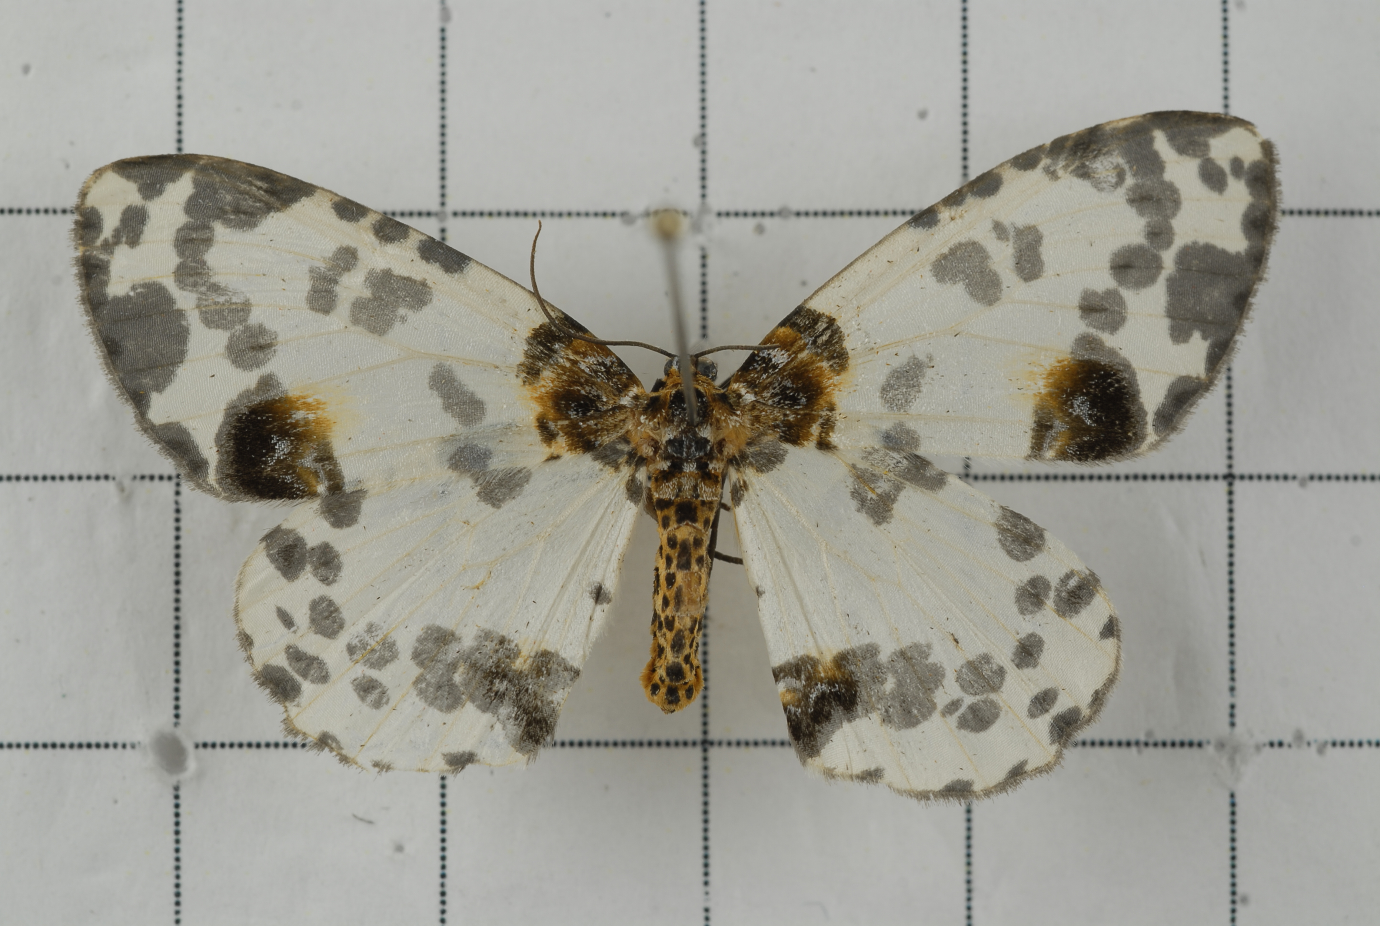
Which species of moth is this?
Abraxas formosilluminata
